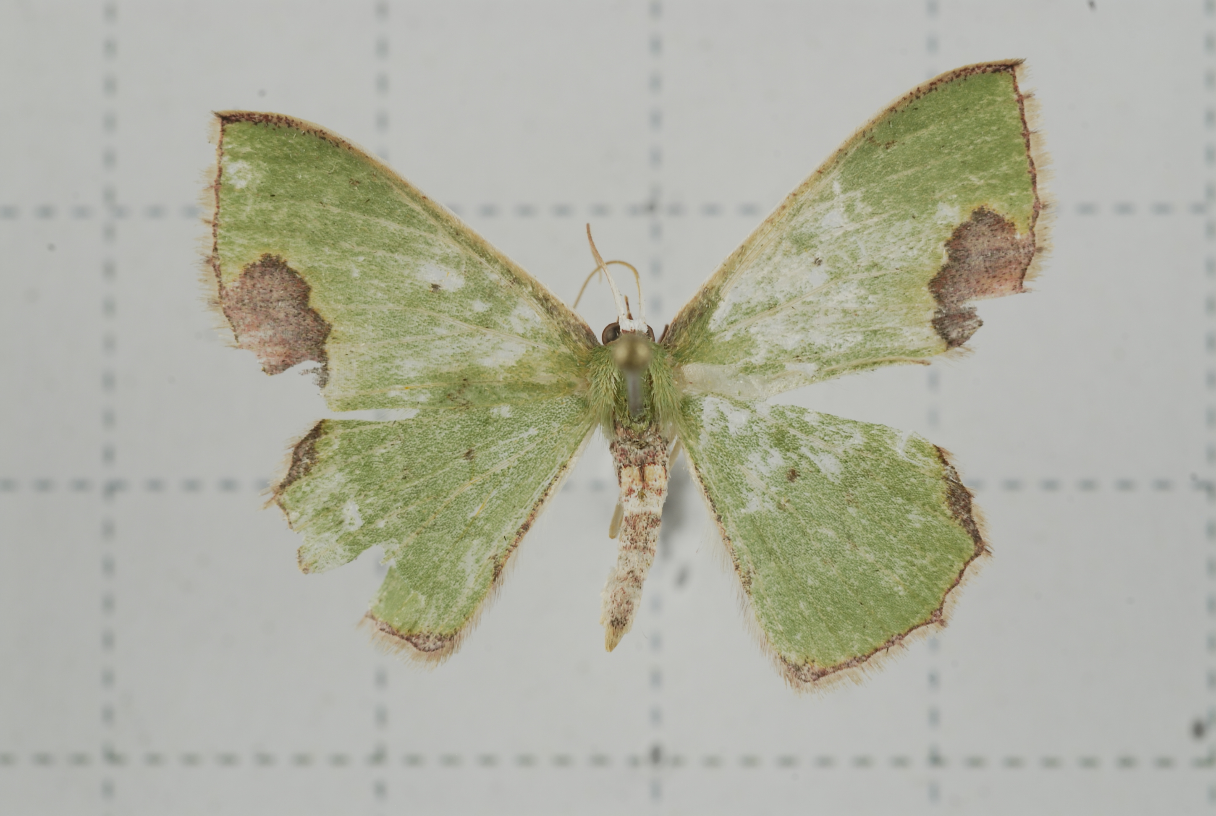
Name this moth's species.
Spaniocentra hollowayi
